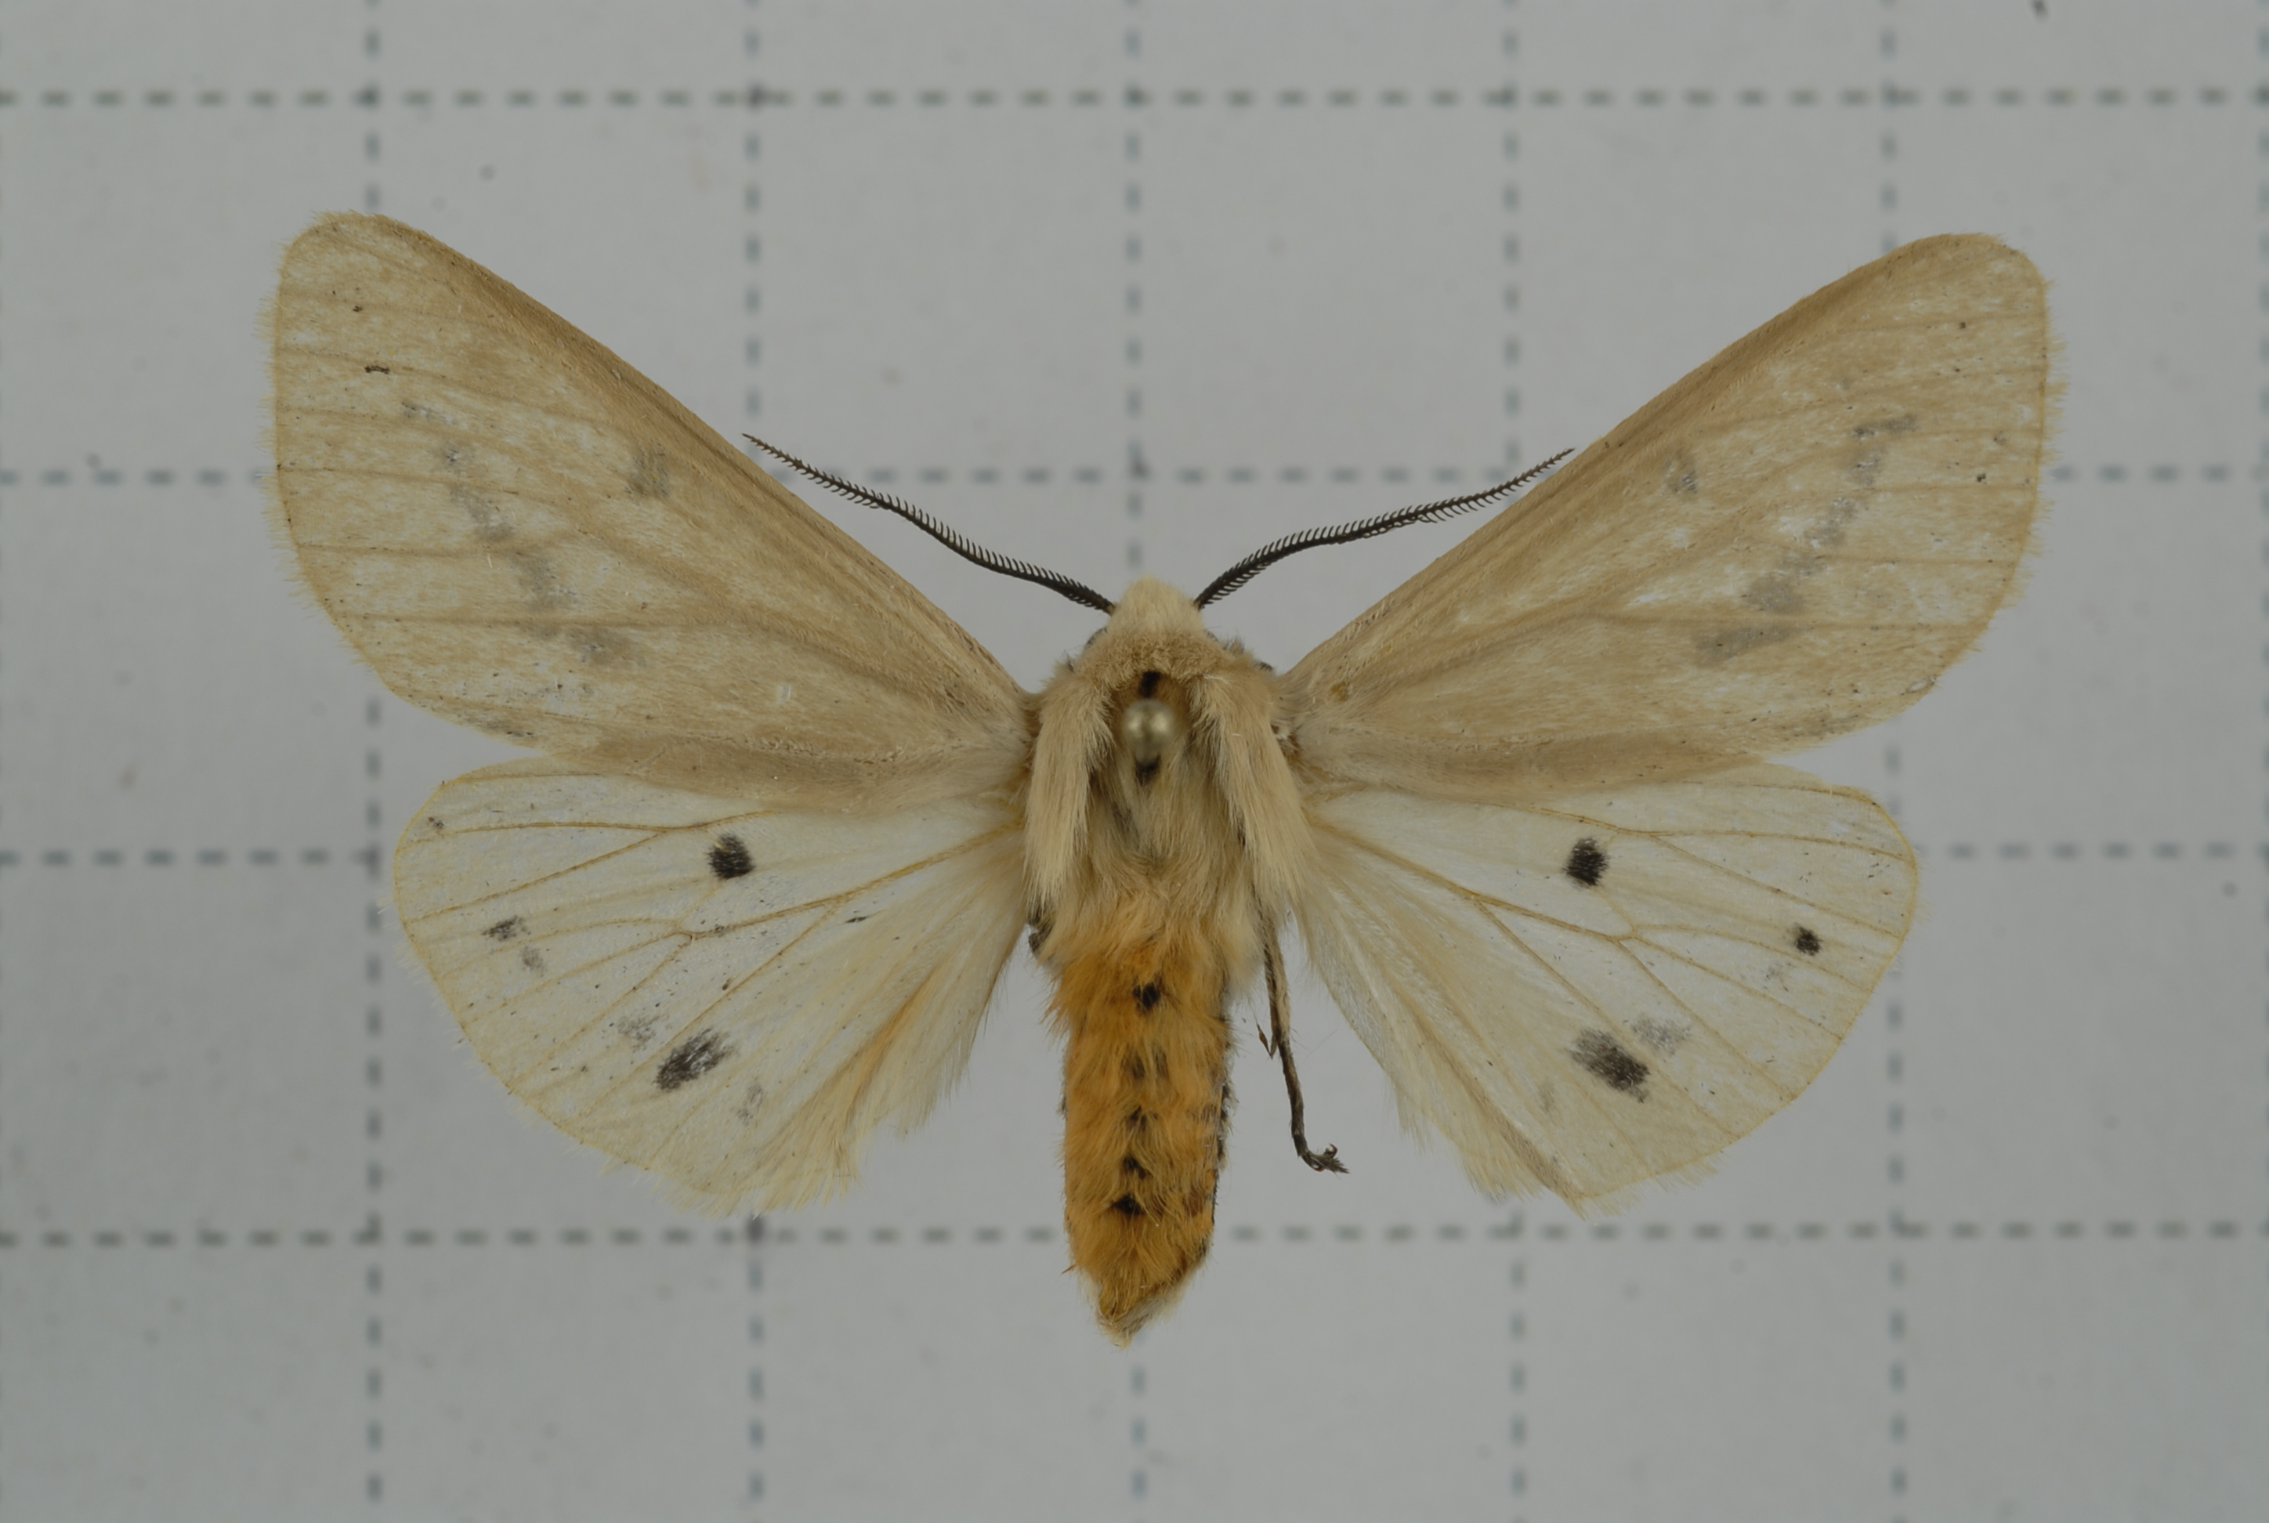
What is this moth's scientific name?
Spilarctia subtestacea
